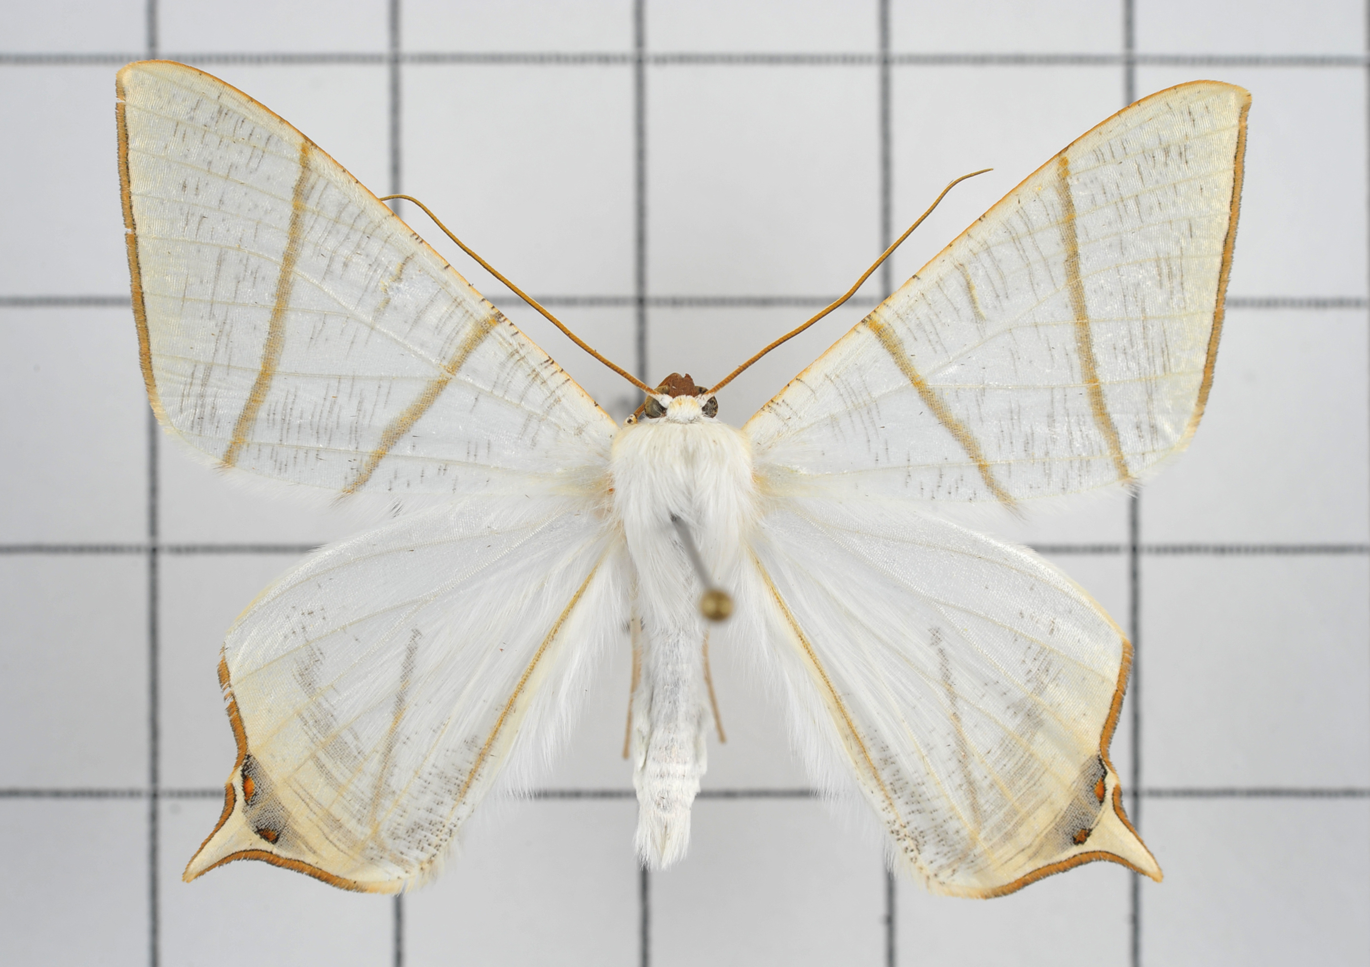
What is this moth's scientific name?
Ourapteryx changi
